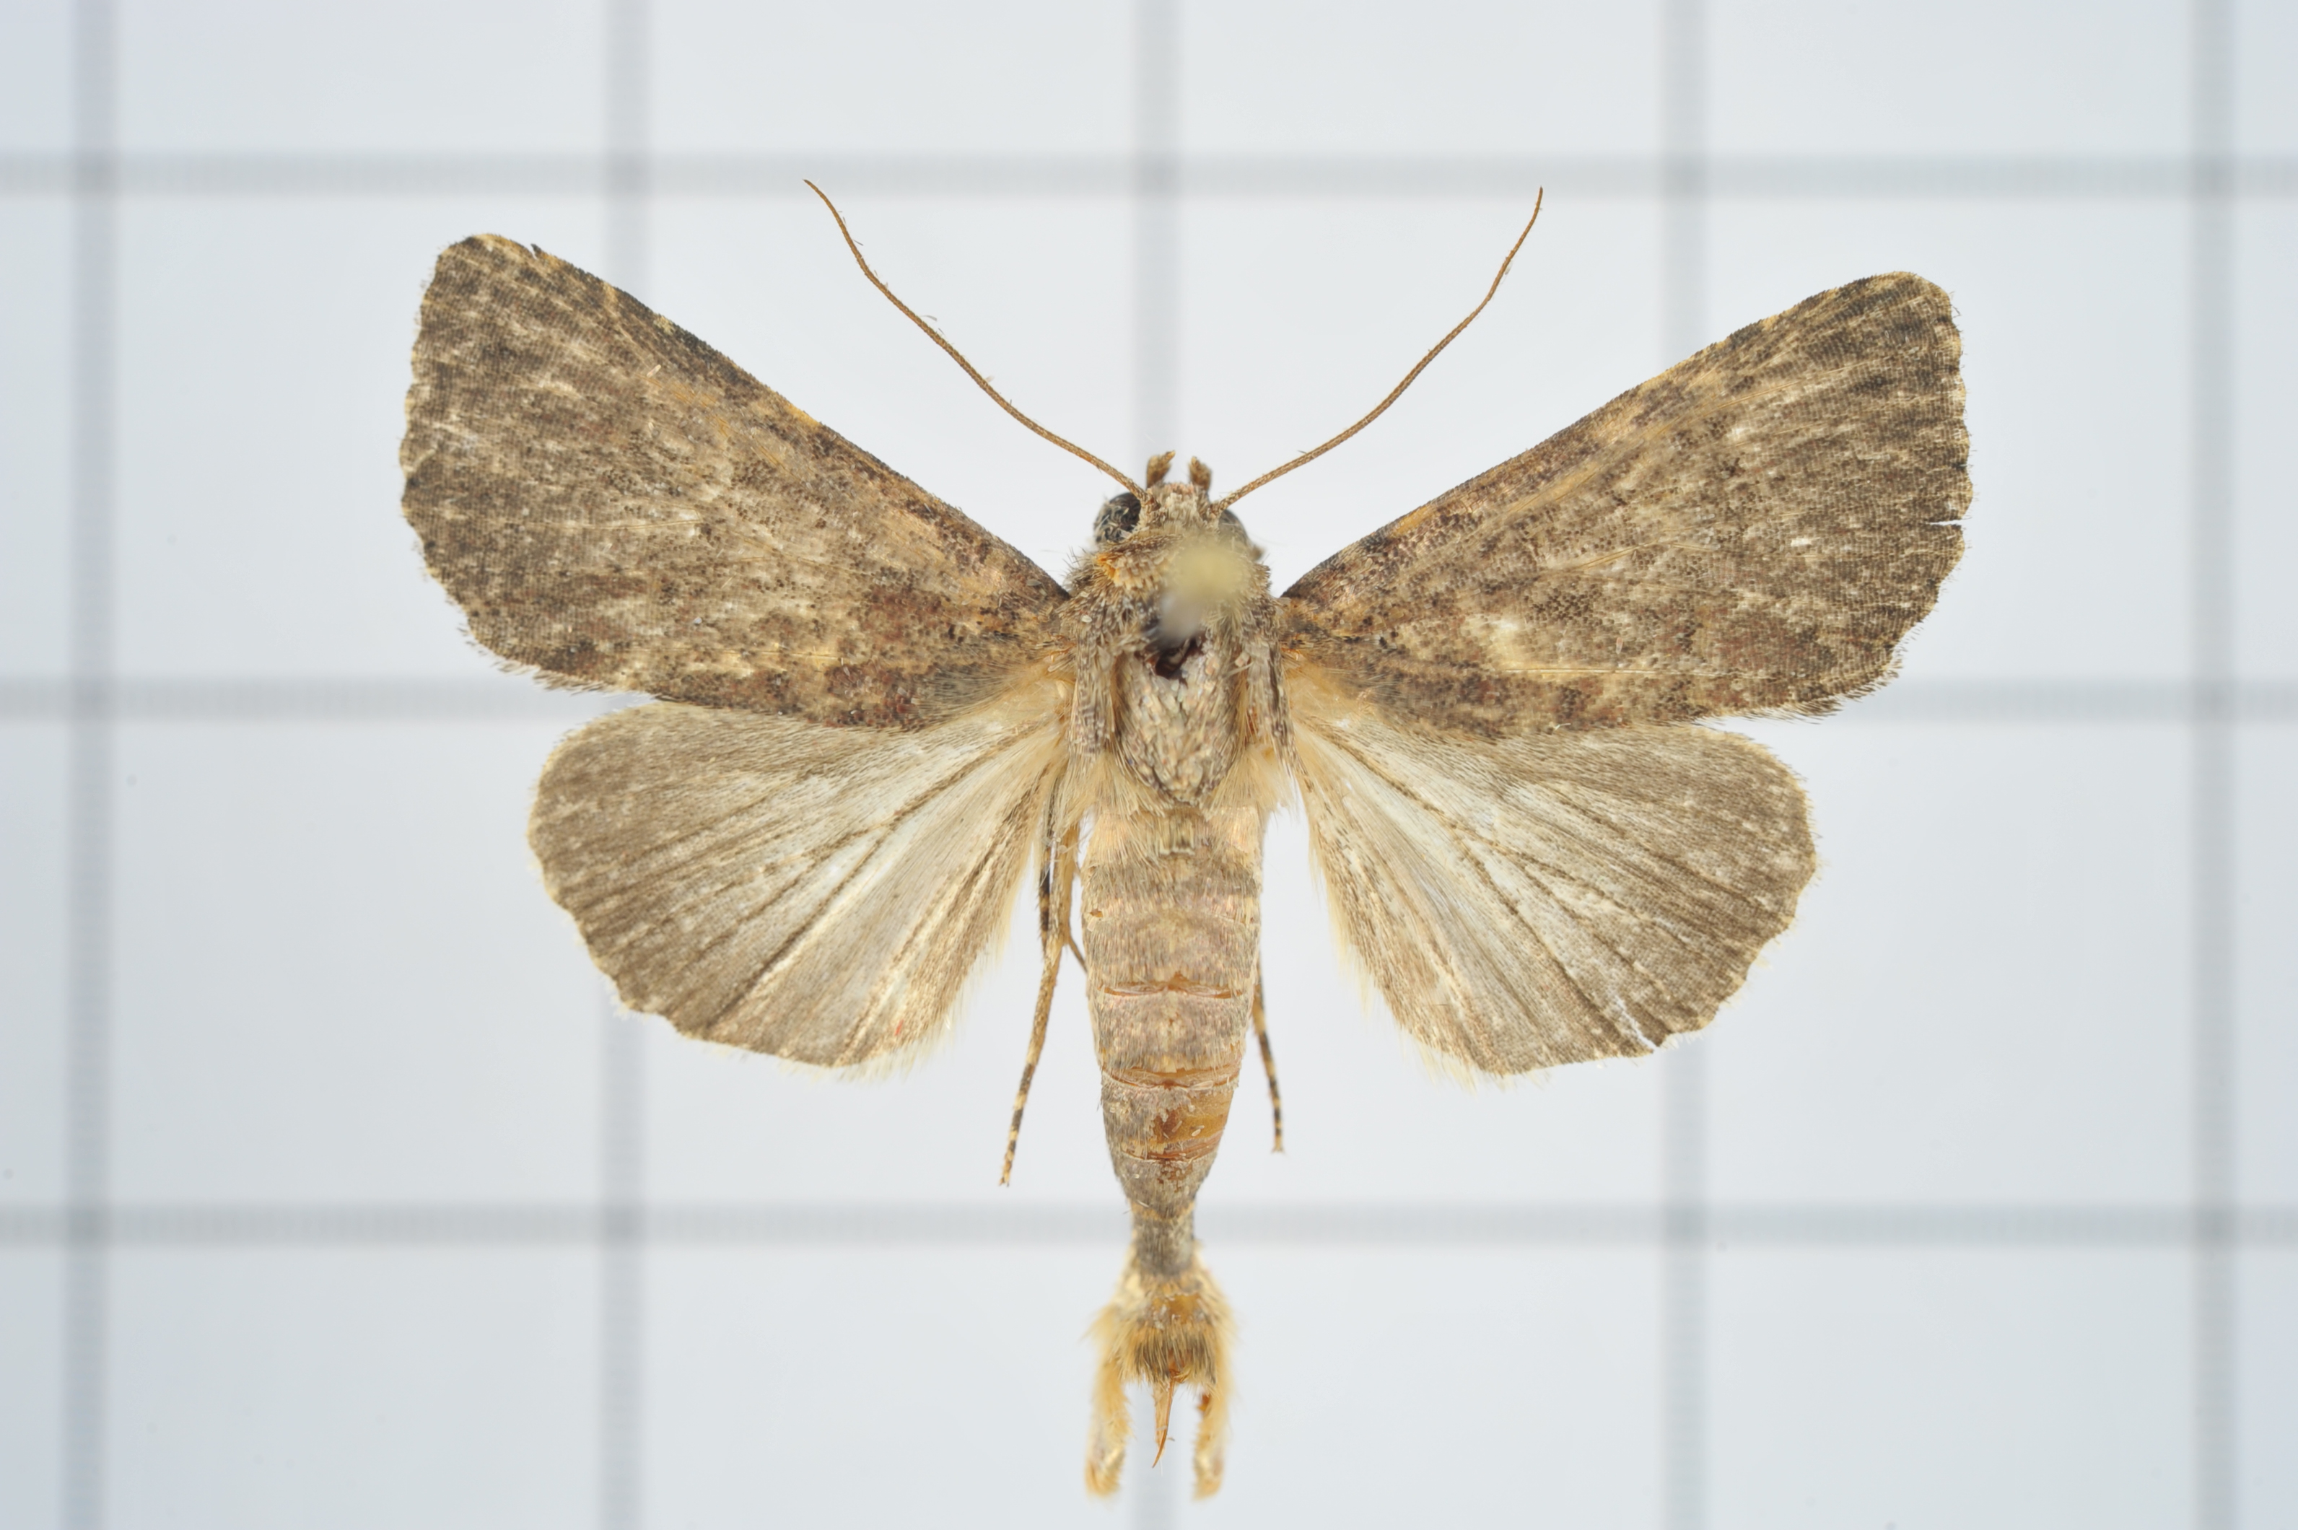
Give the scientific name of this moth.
Condica illecta
